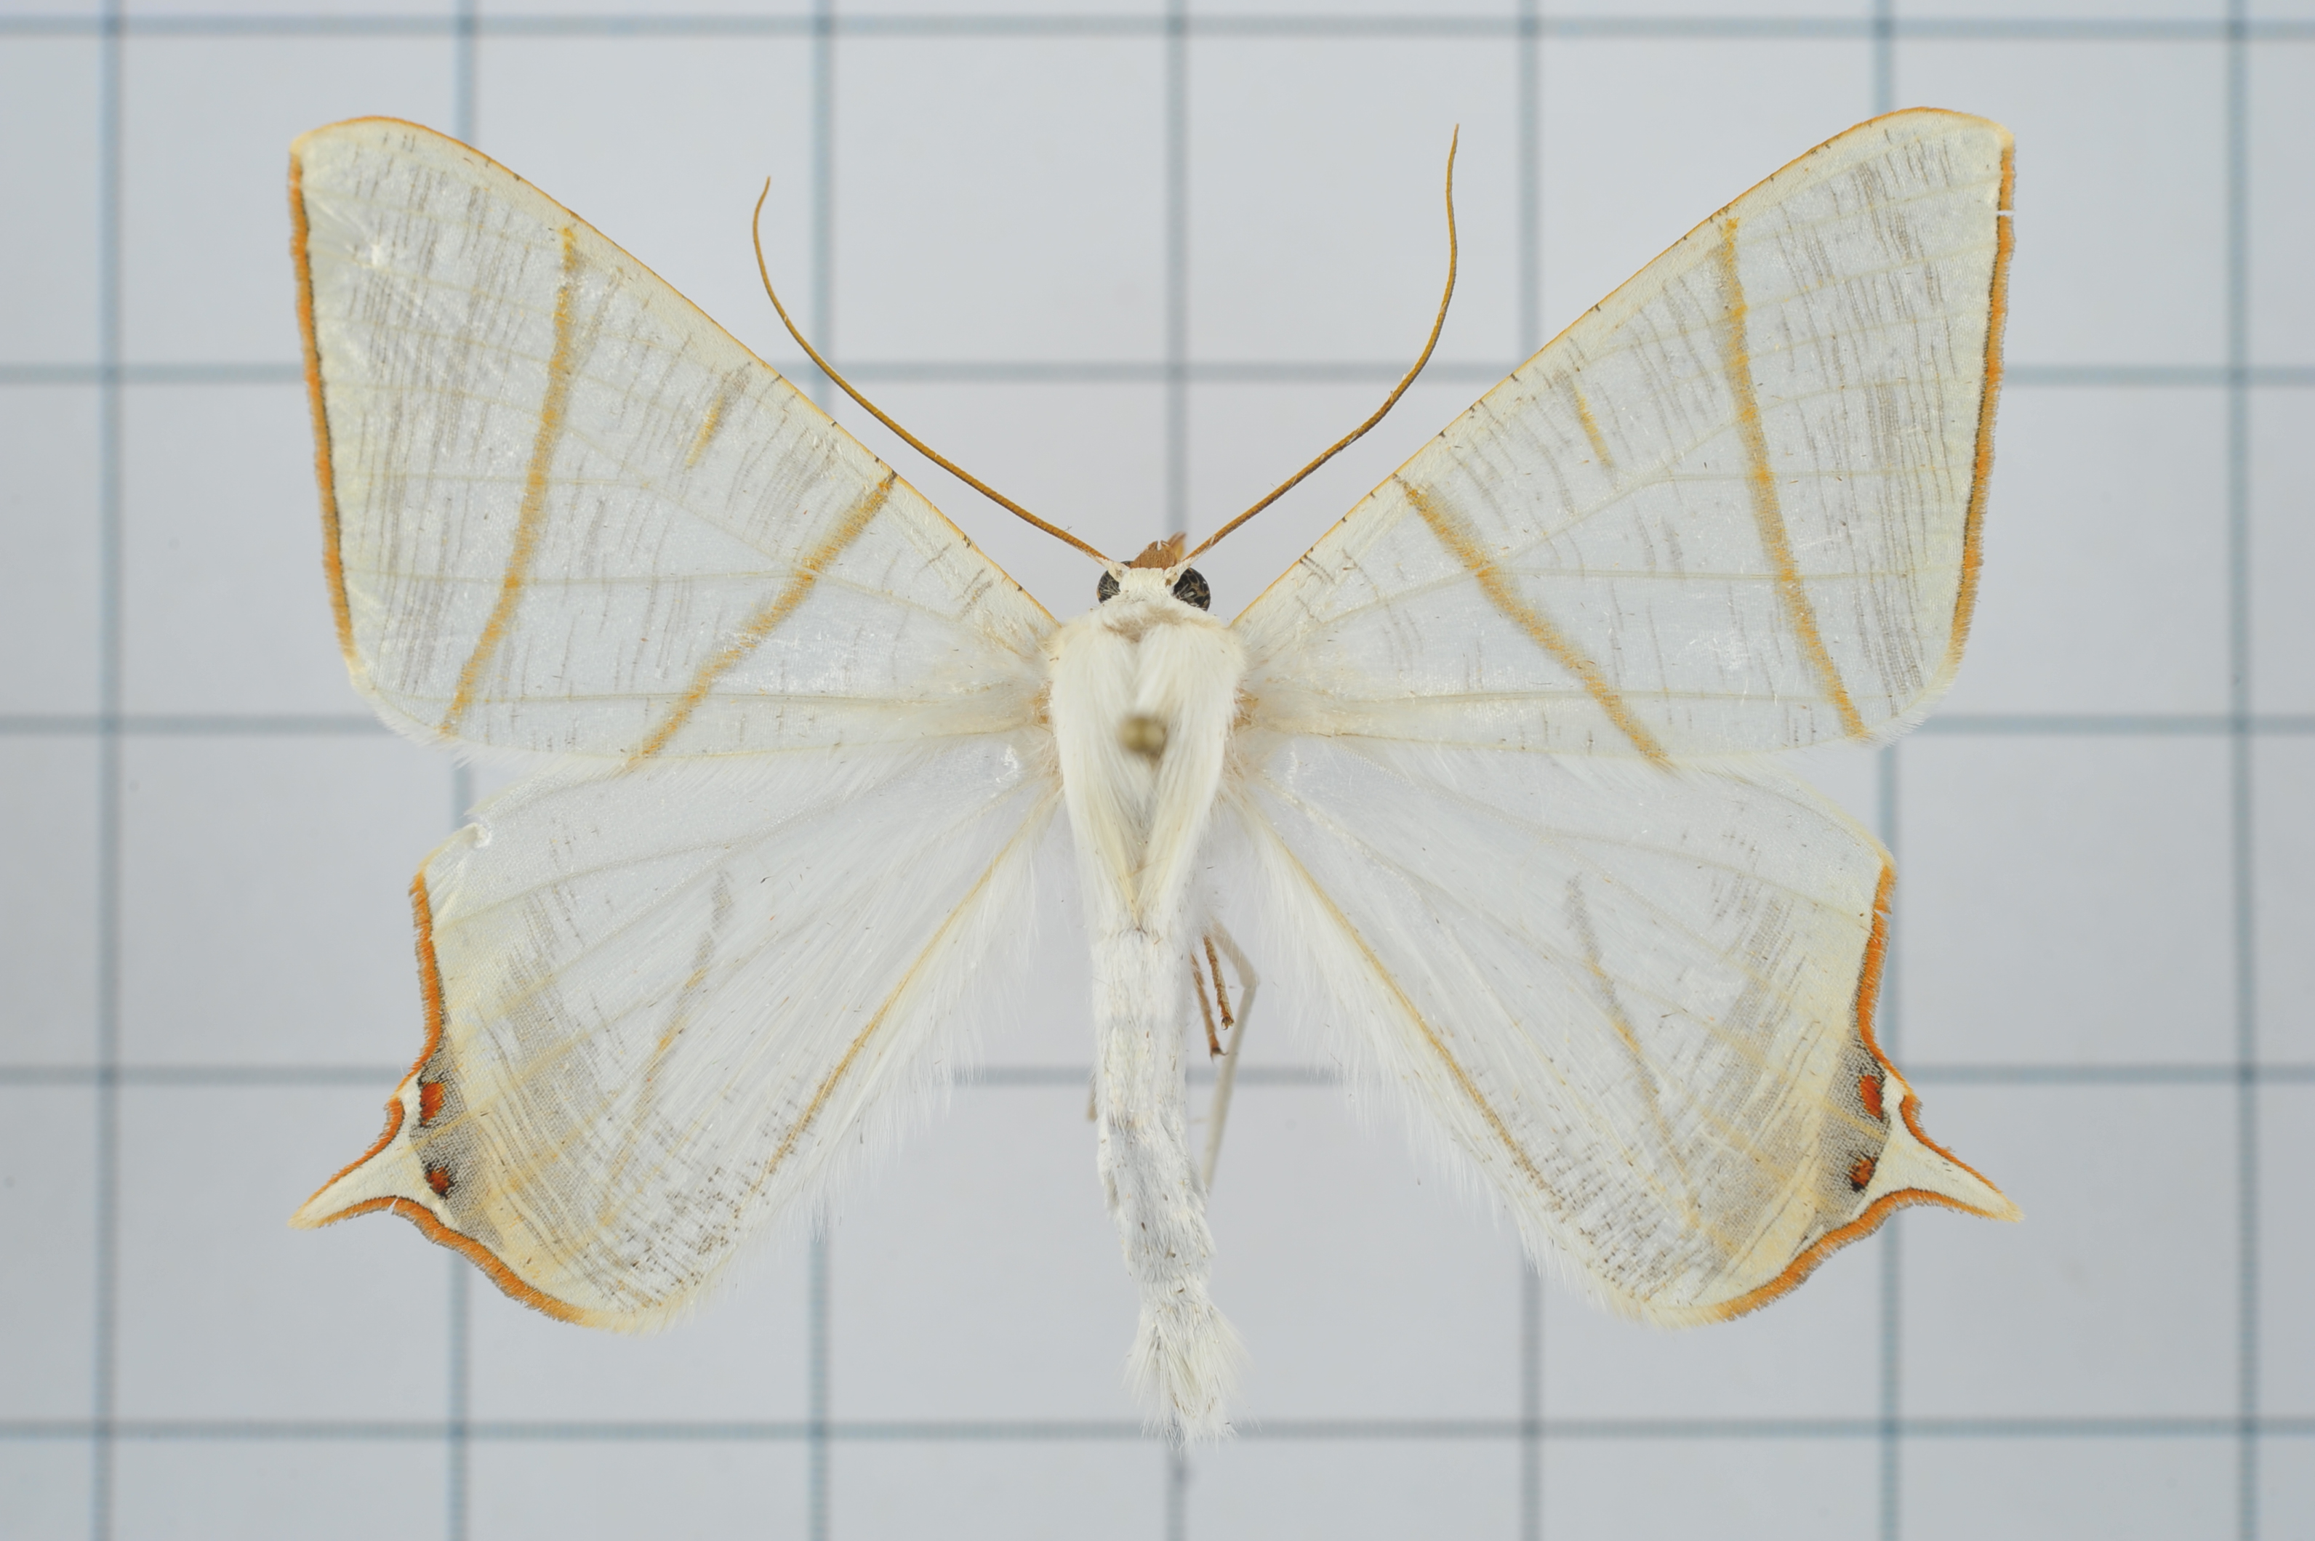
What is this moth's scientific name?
Ourapteryx changi
